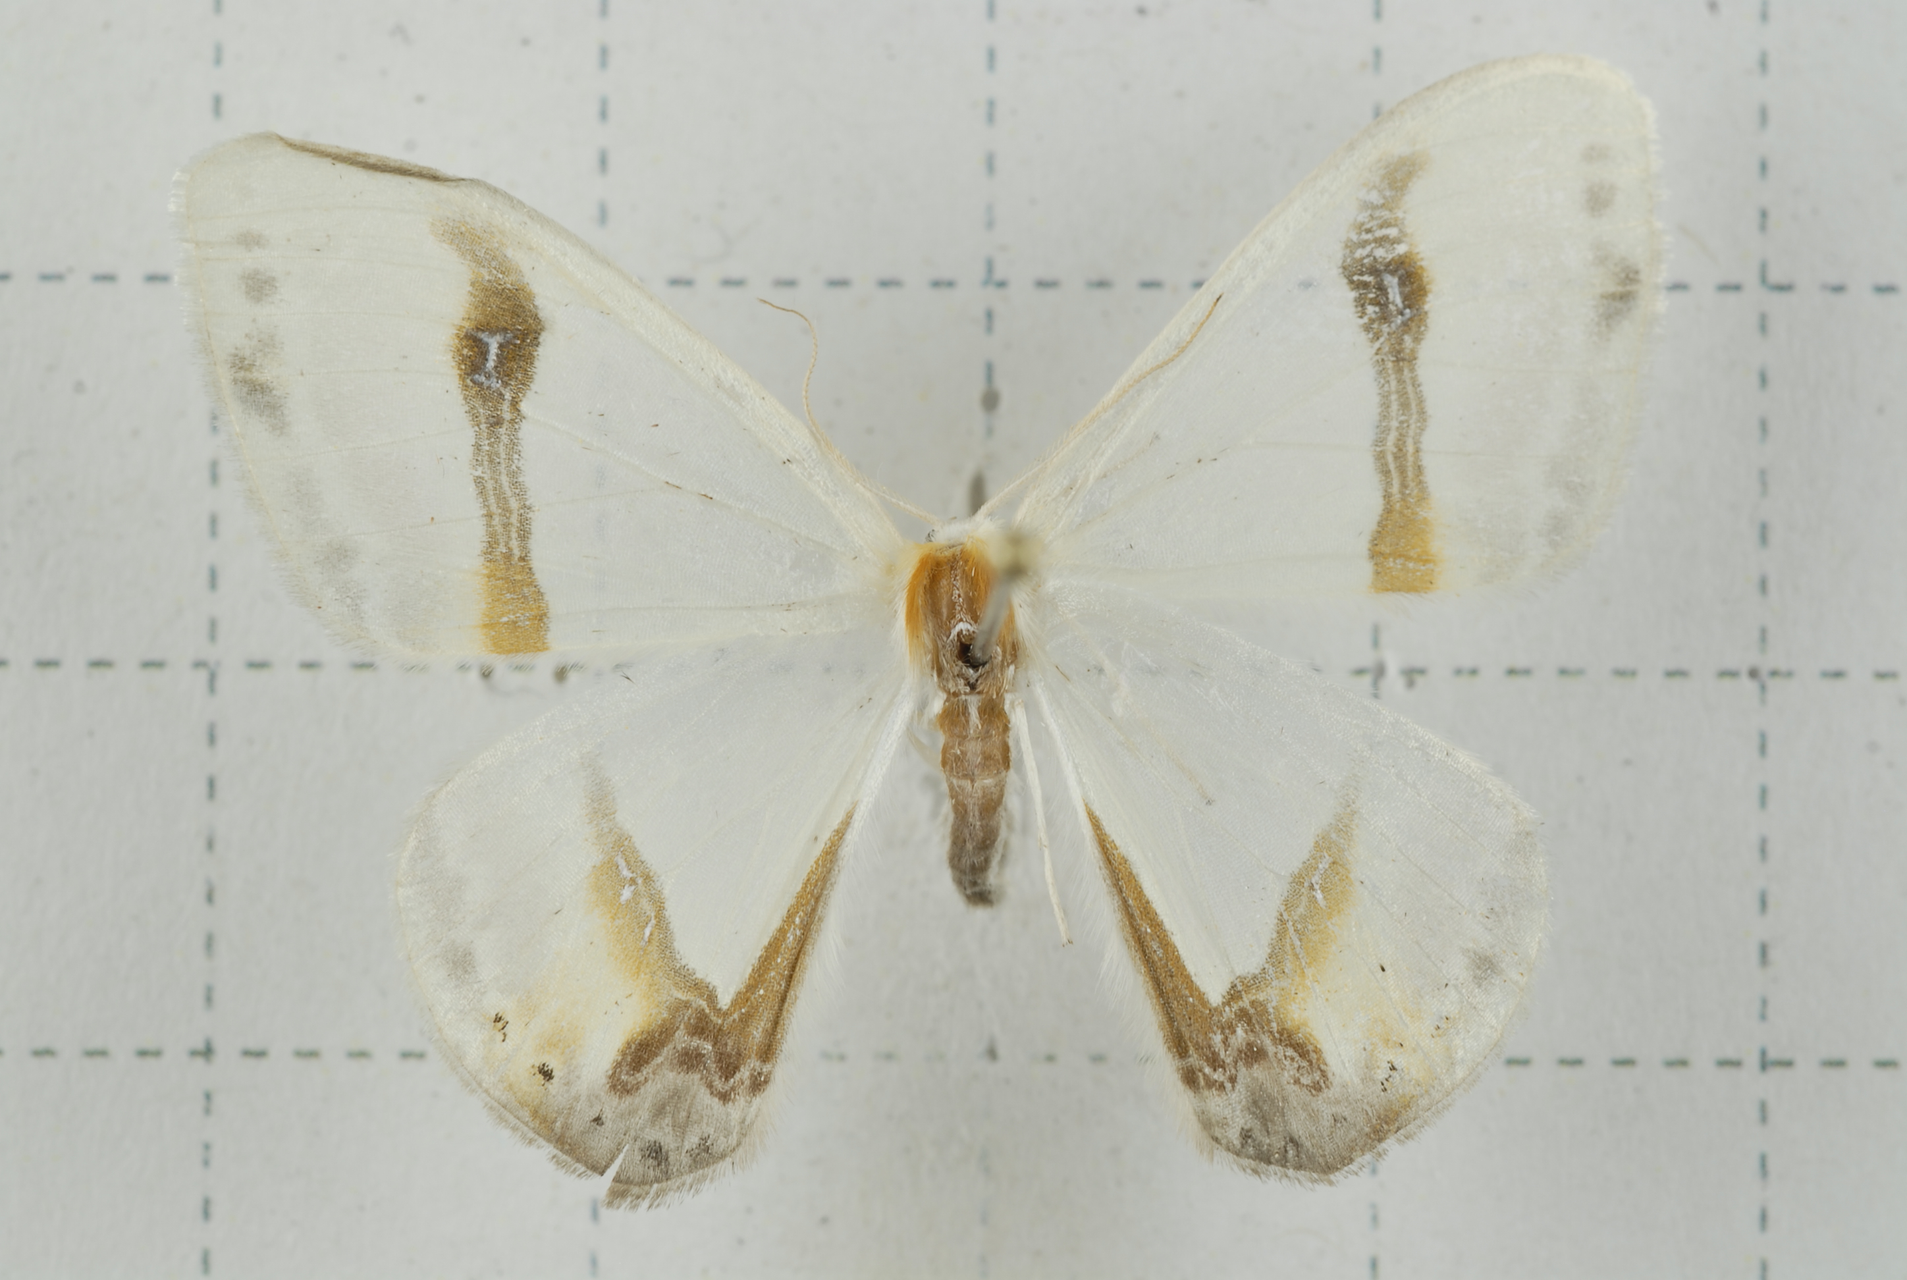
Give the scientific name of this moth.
Macrocilix mysticata flavotincta
